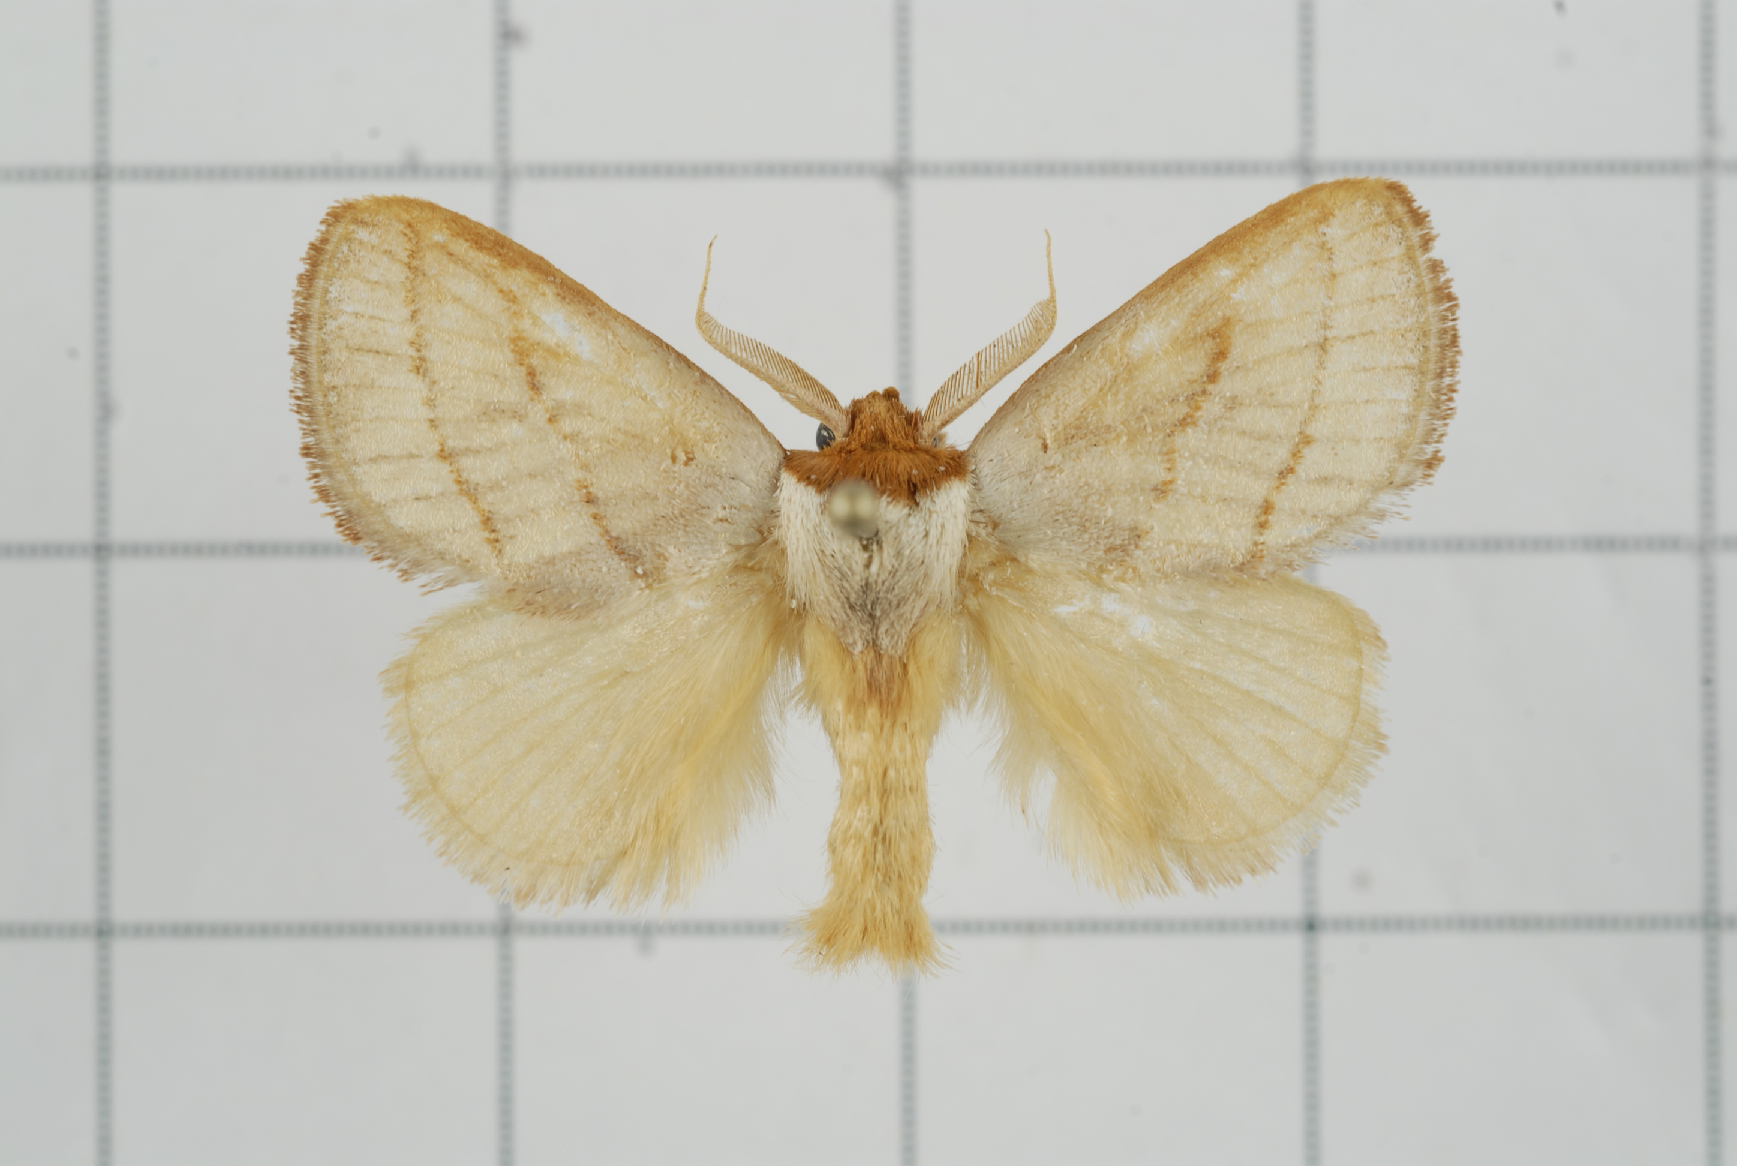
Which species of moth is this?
Cania heppneri
